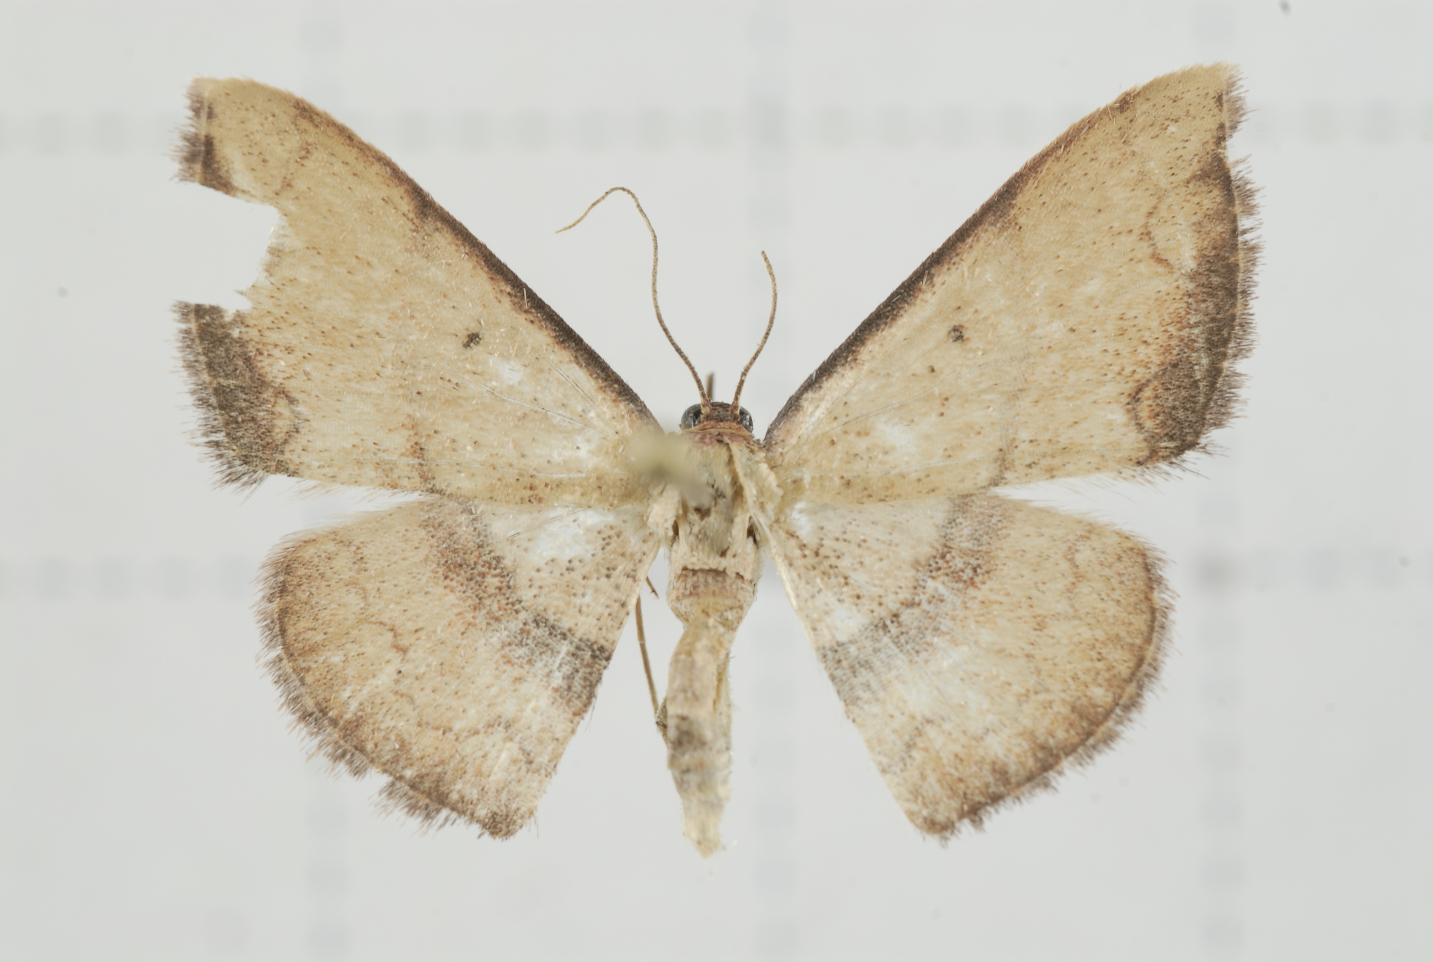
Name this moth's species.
Pylargosceles steganioides limbaria
